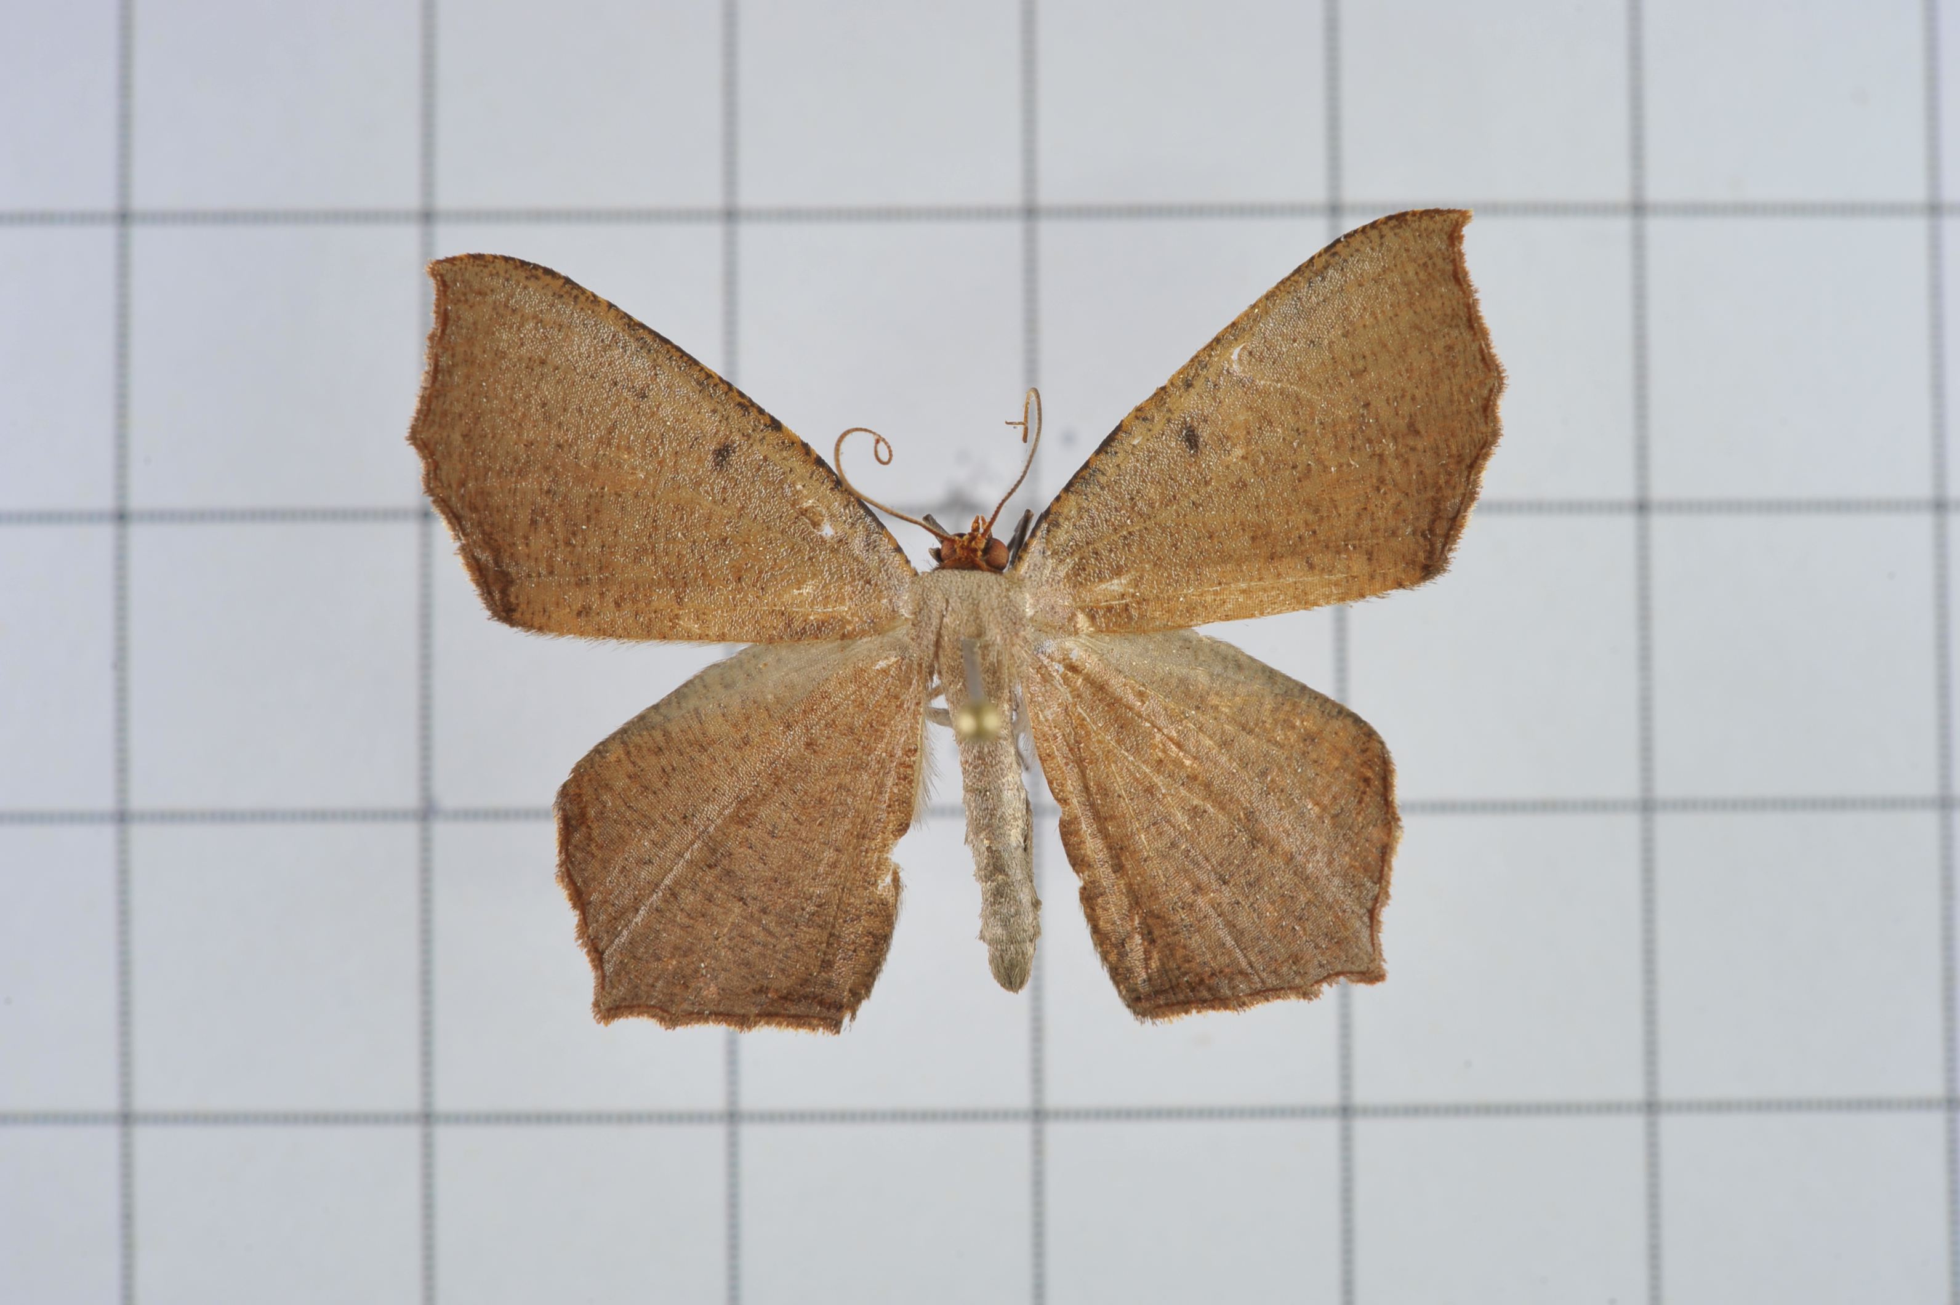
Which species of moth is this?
Danala lilacina
